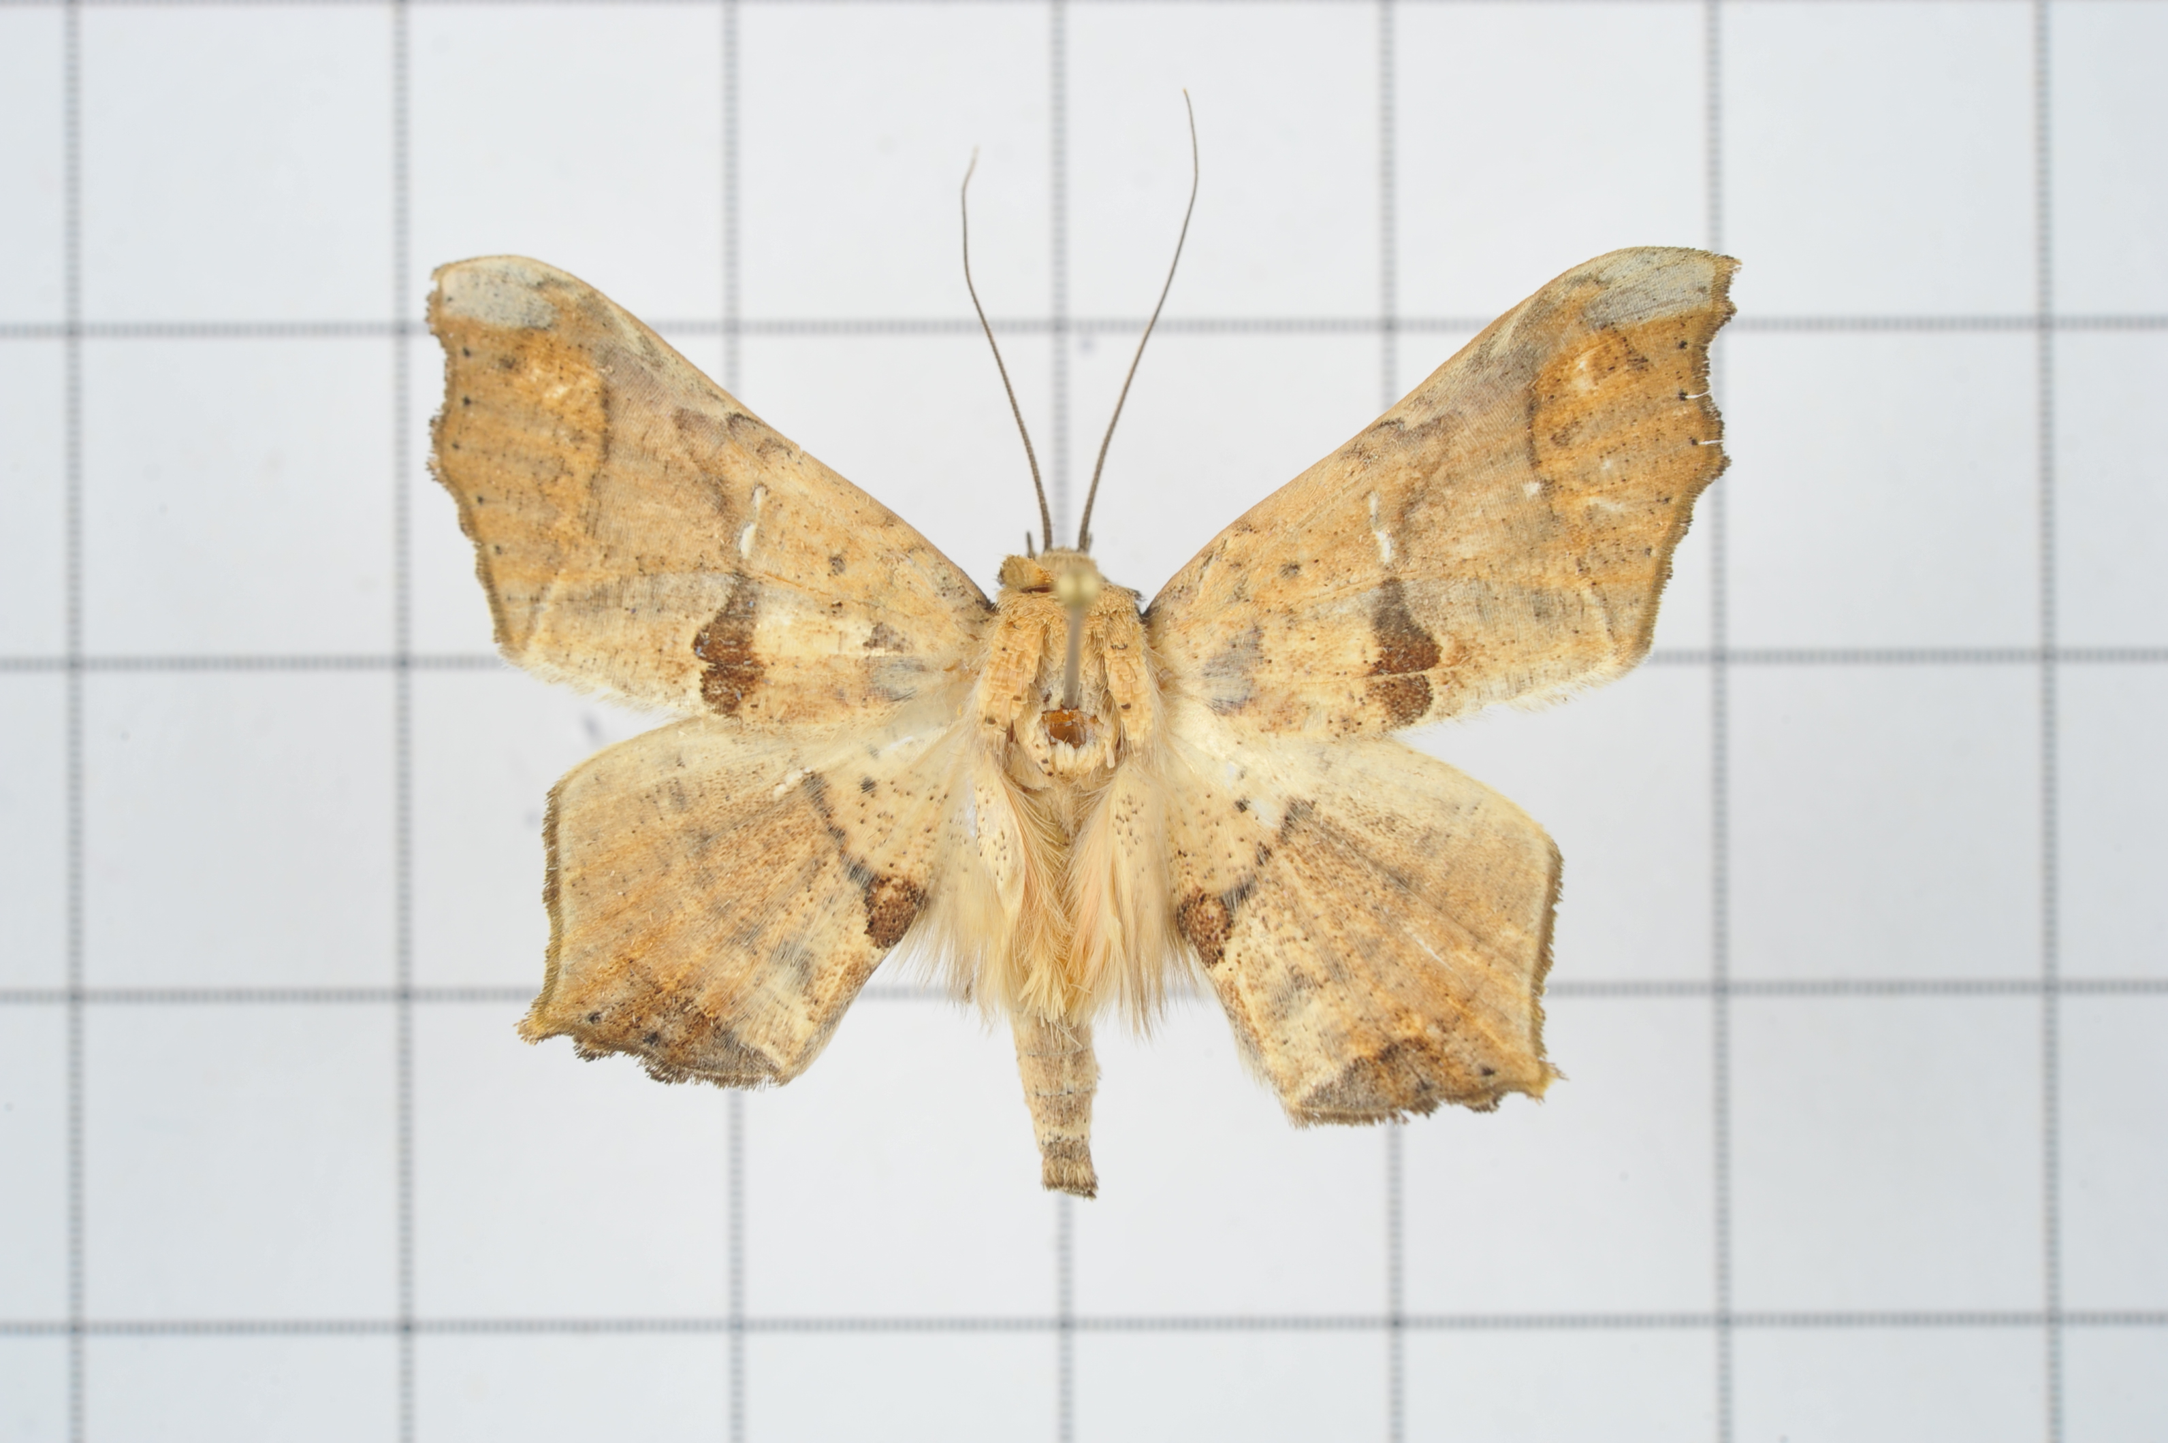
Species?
Semiothisops macariata
